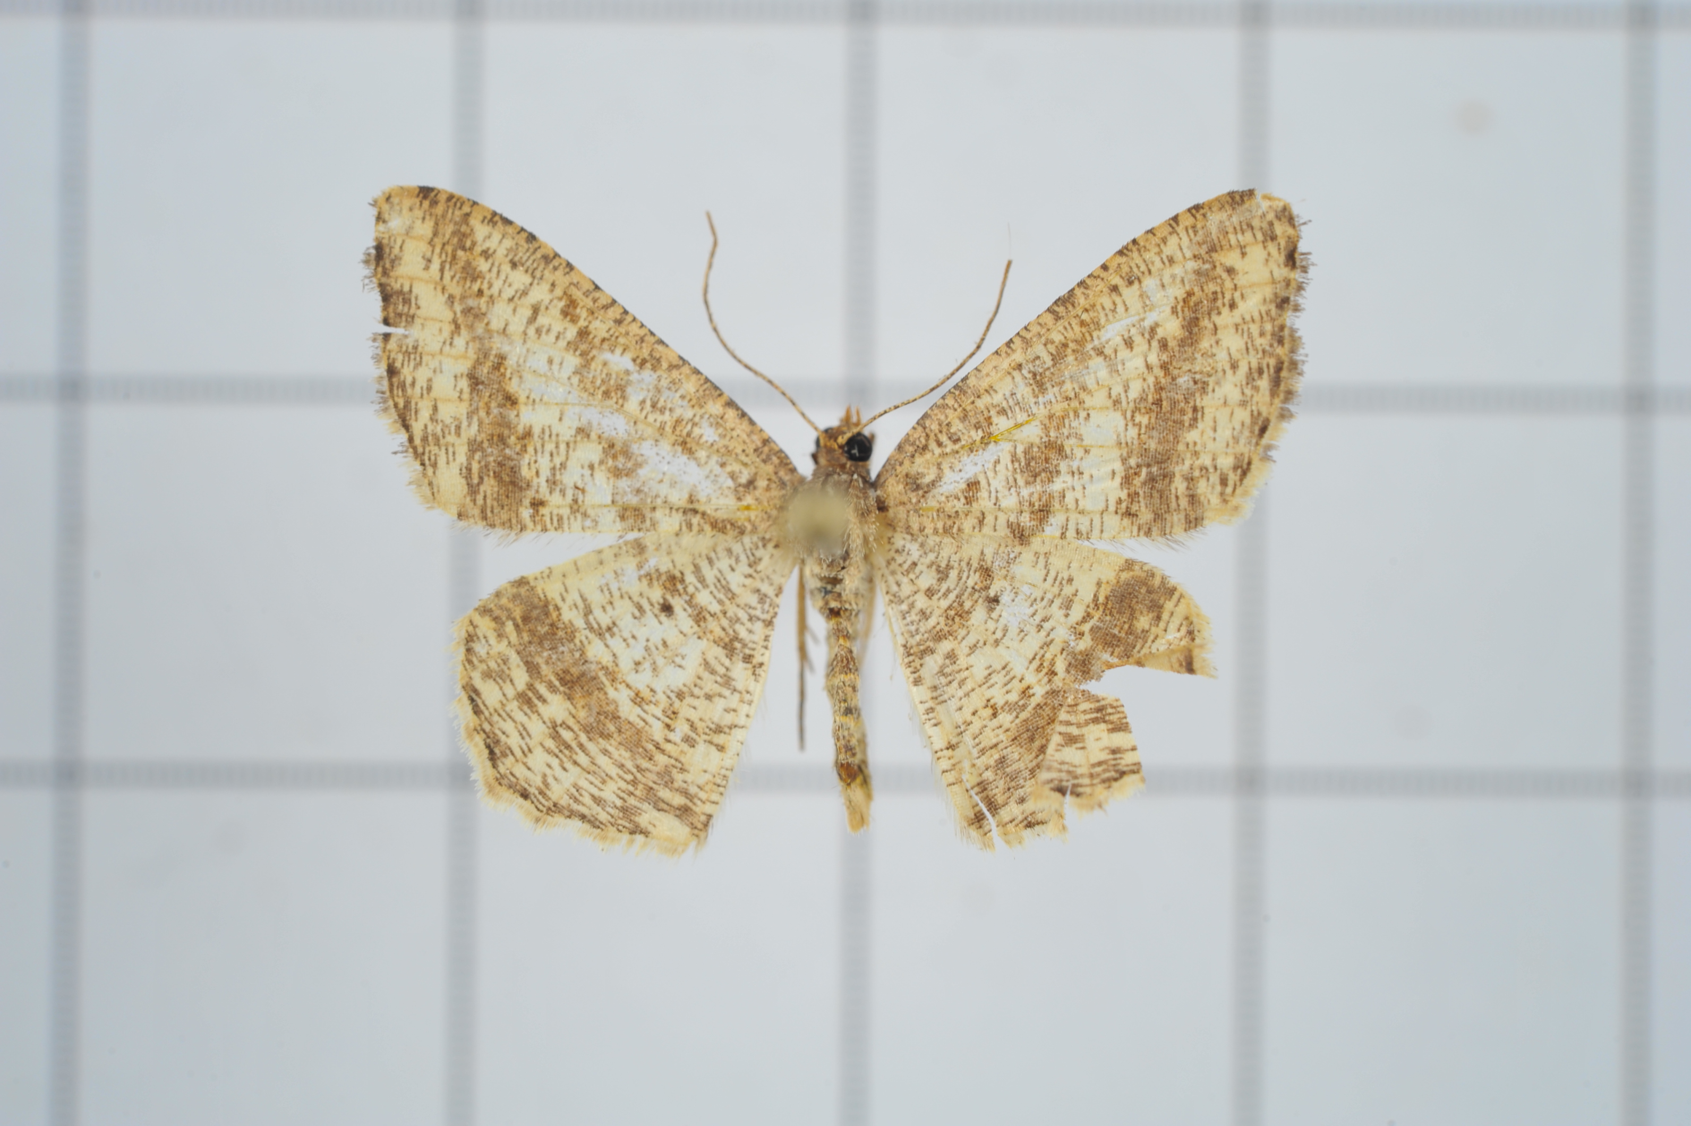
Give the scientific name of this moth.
Chiasmia normata
